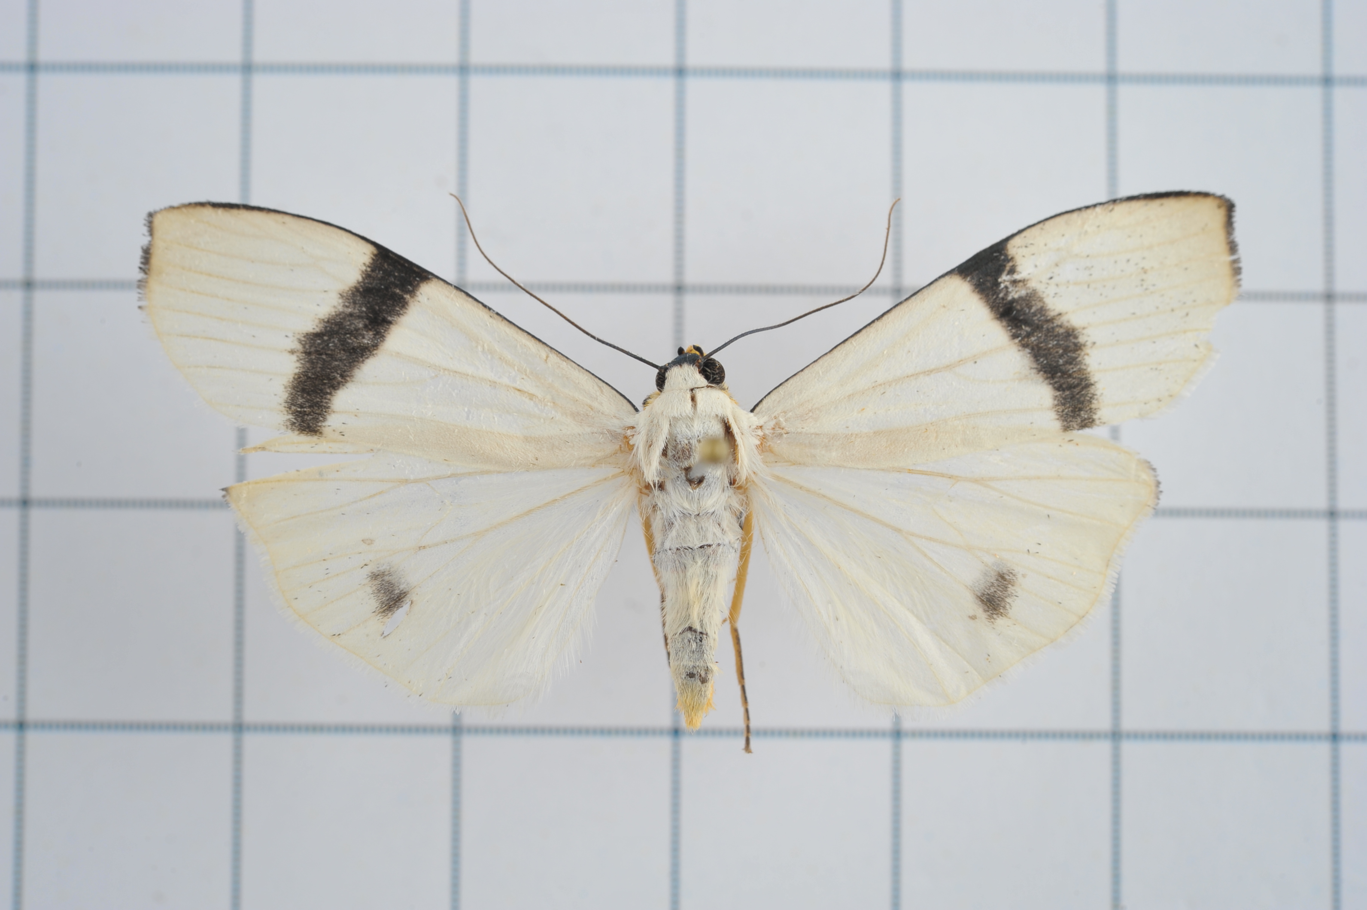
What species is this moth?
Vamuna alboluteora
